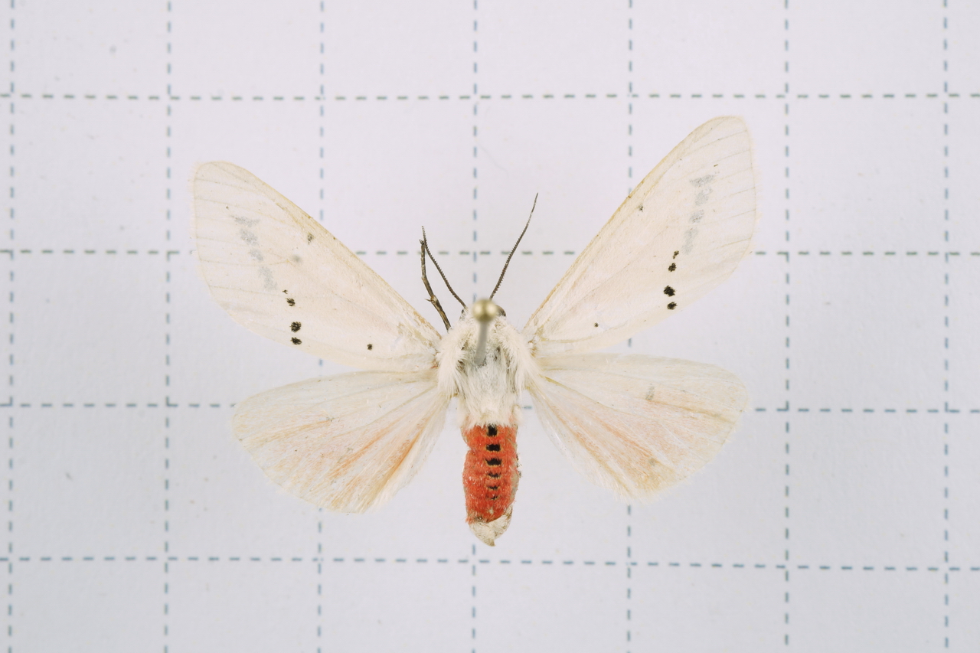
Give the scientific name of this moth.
Spilarctia subcarnea
